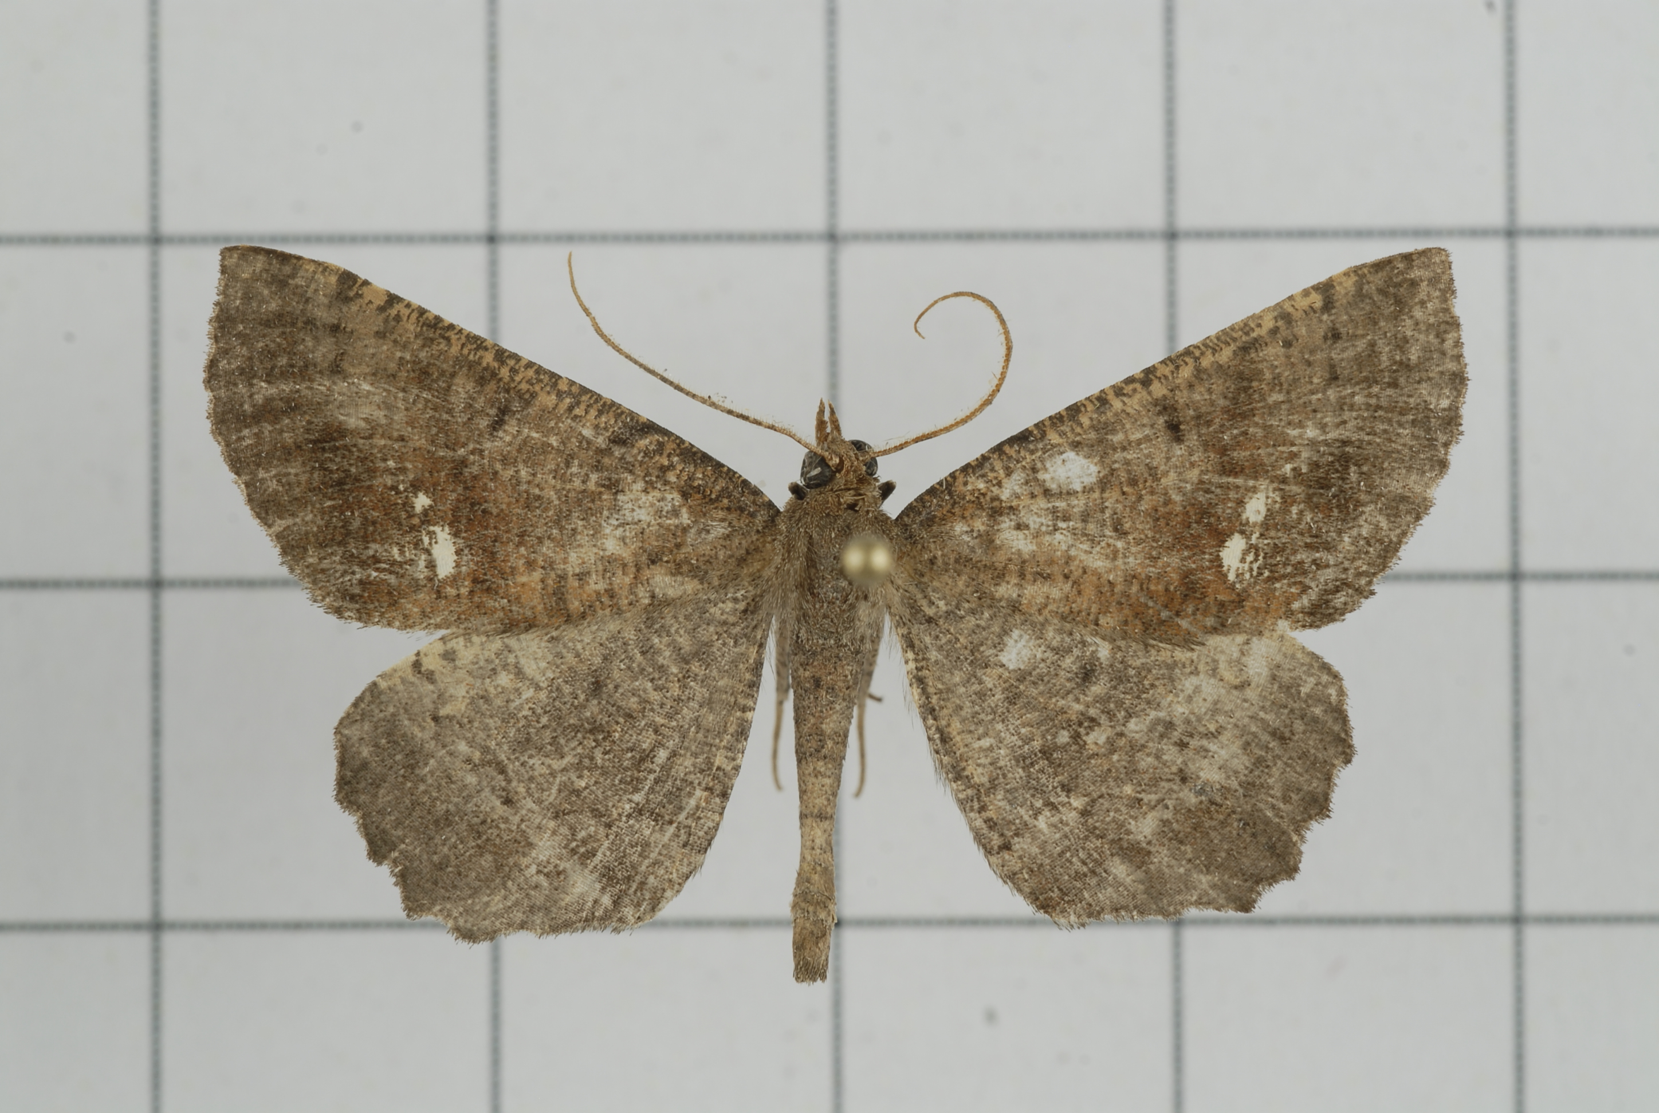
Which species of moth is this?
Xerodes obscura
